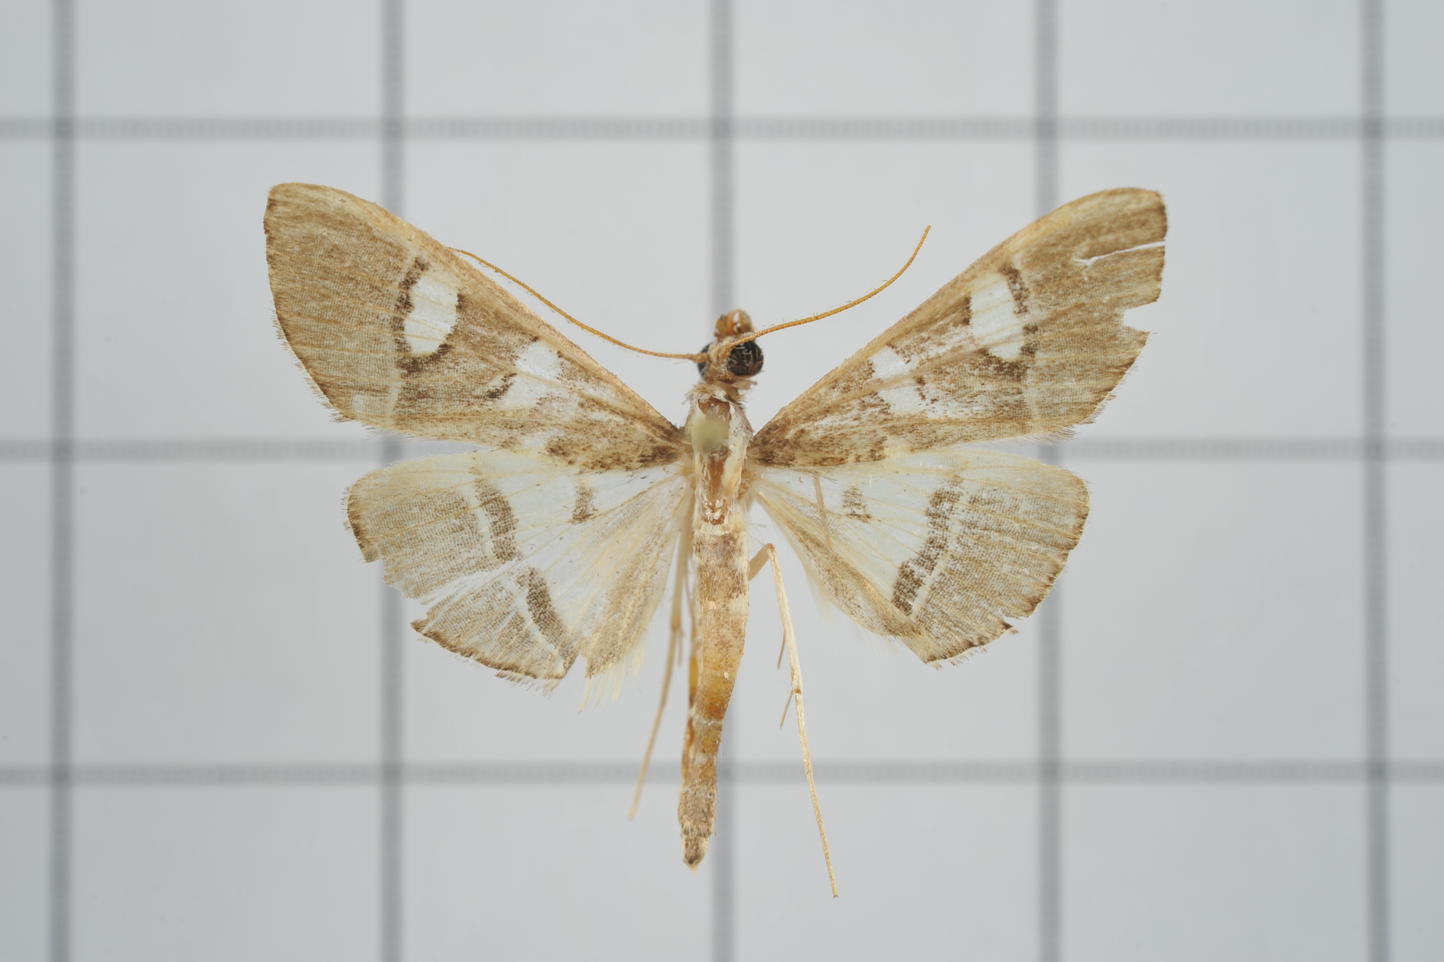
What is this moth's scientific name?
Glyphodes crithealis
